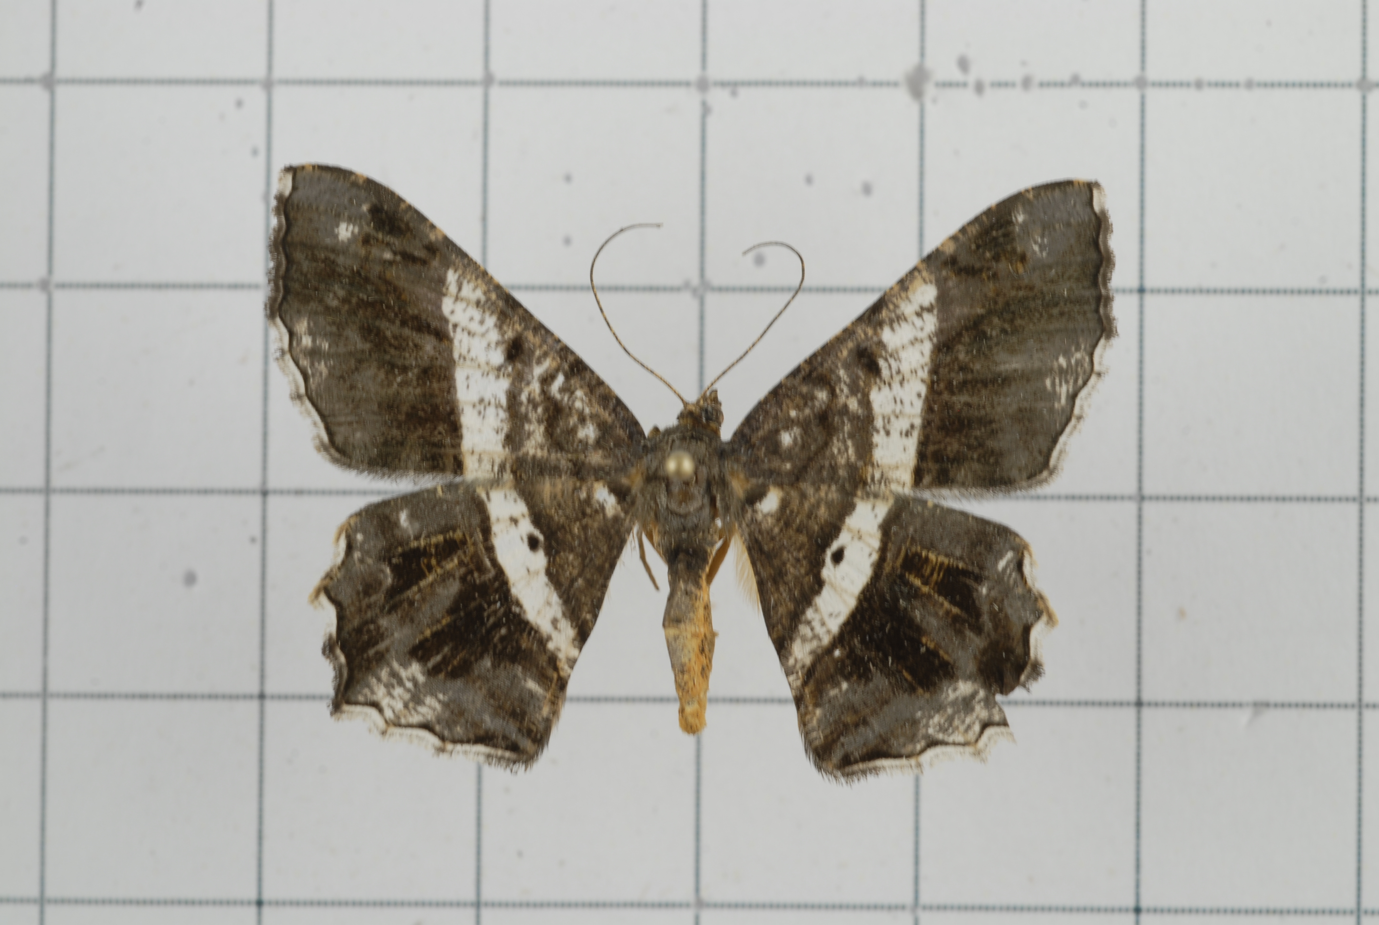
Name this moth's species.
Chiasmia eleonora eleonora
